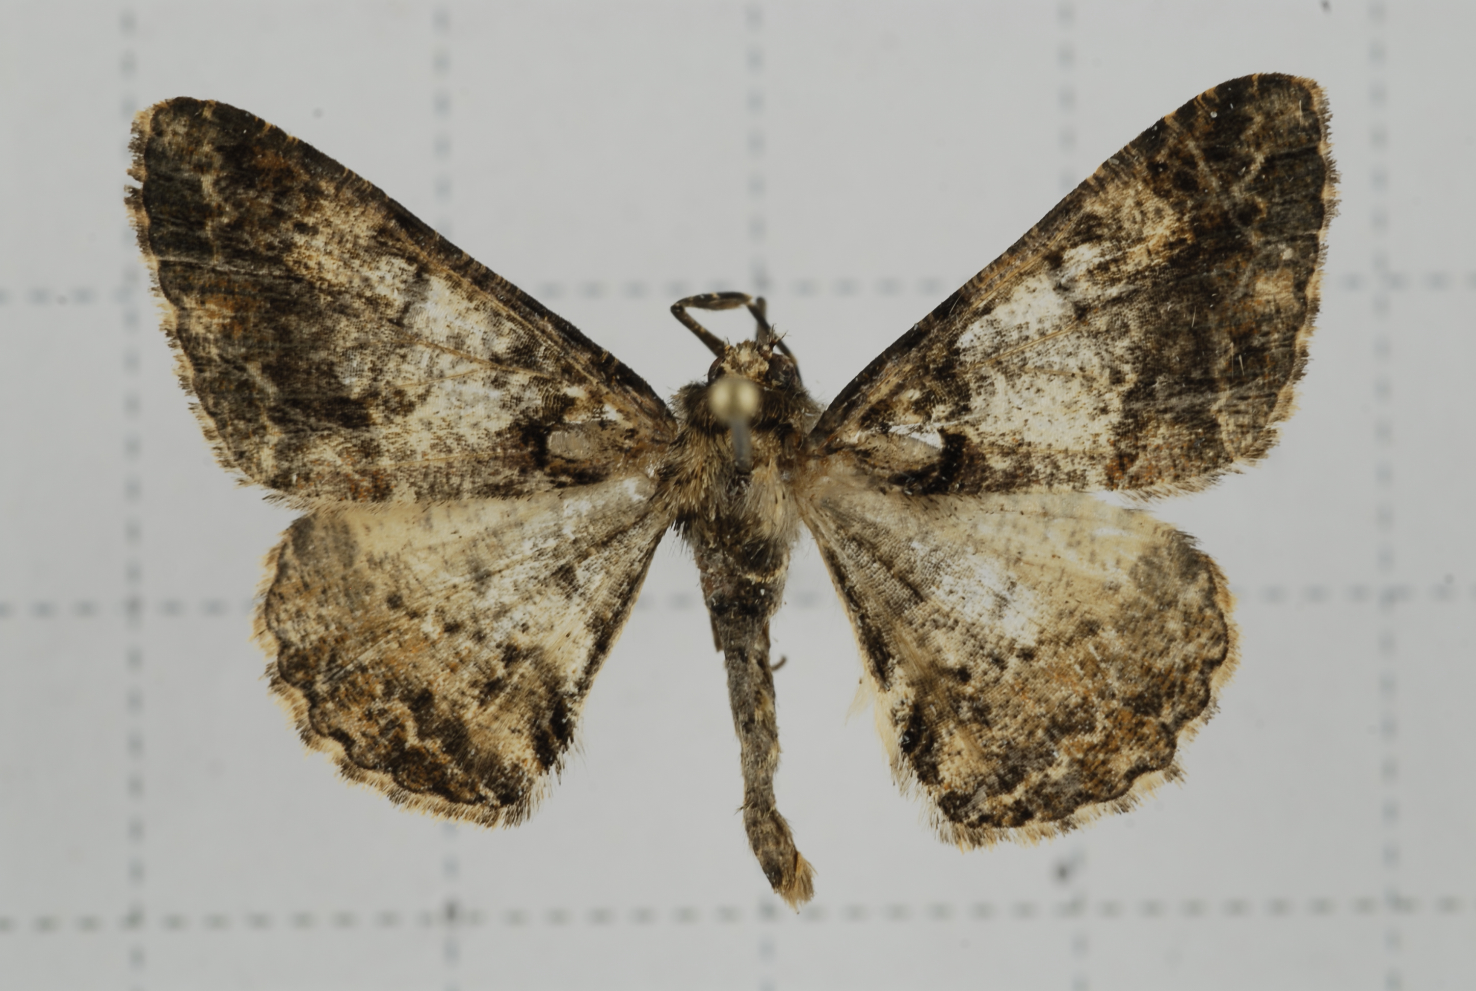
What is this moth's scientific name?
Alcis taiwanovariegata
